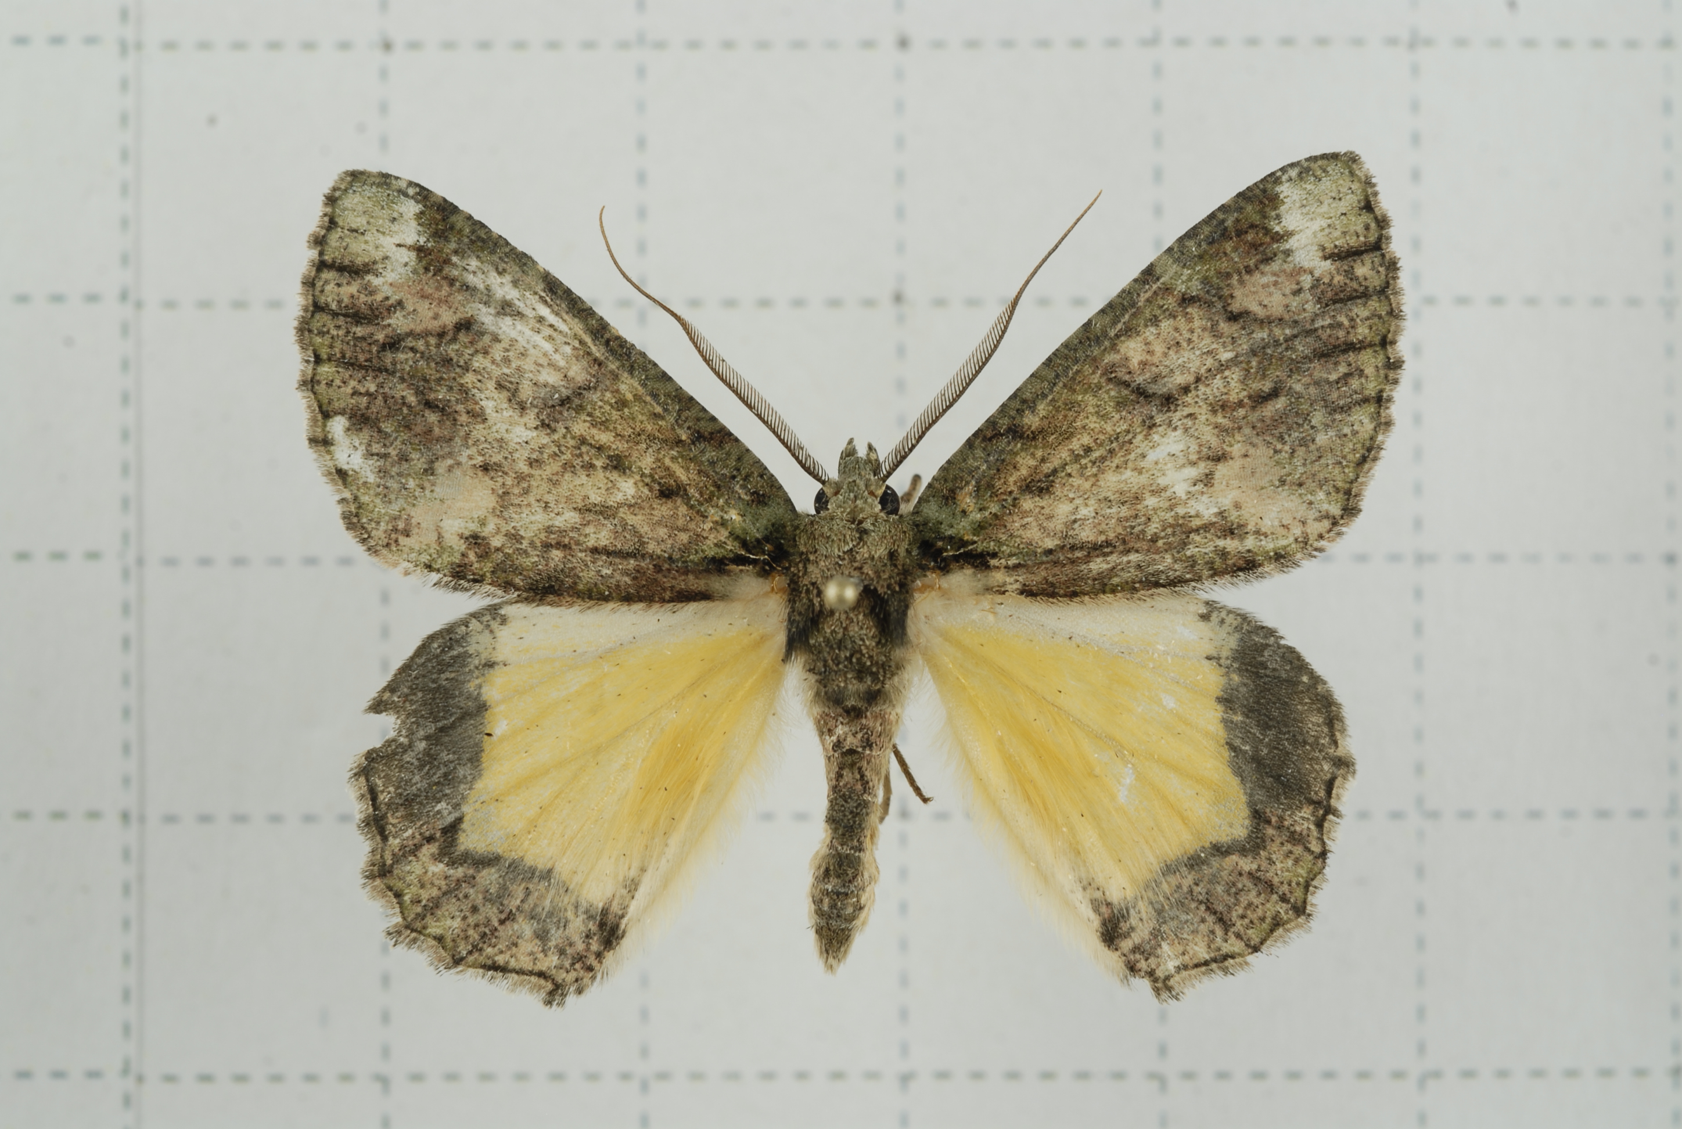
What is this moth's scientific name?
Dindica wilemani
